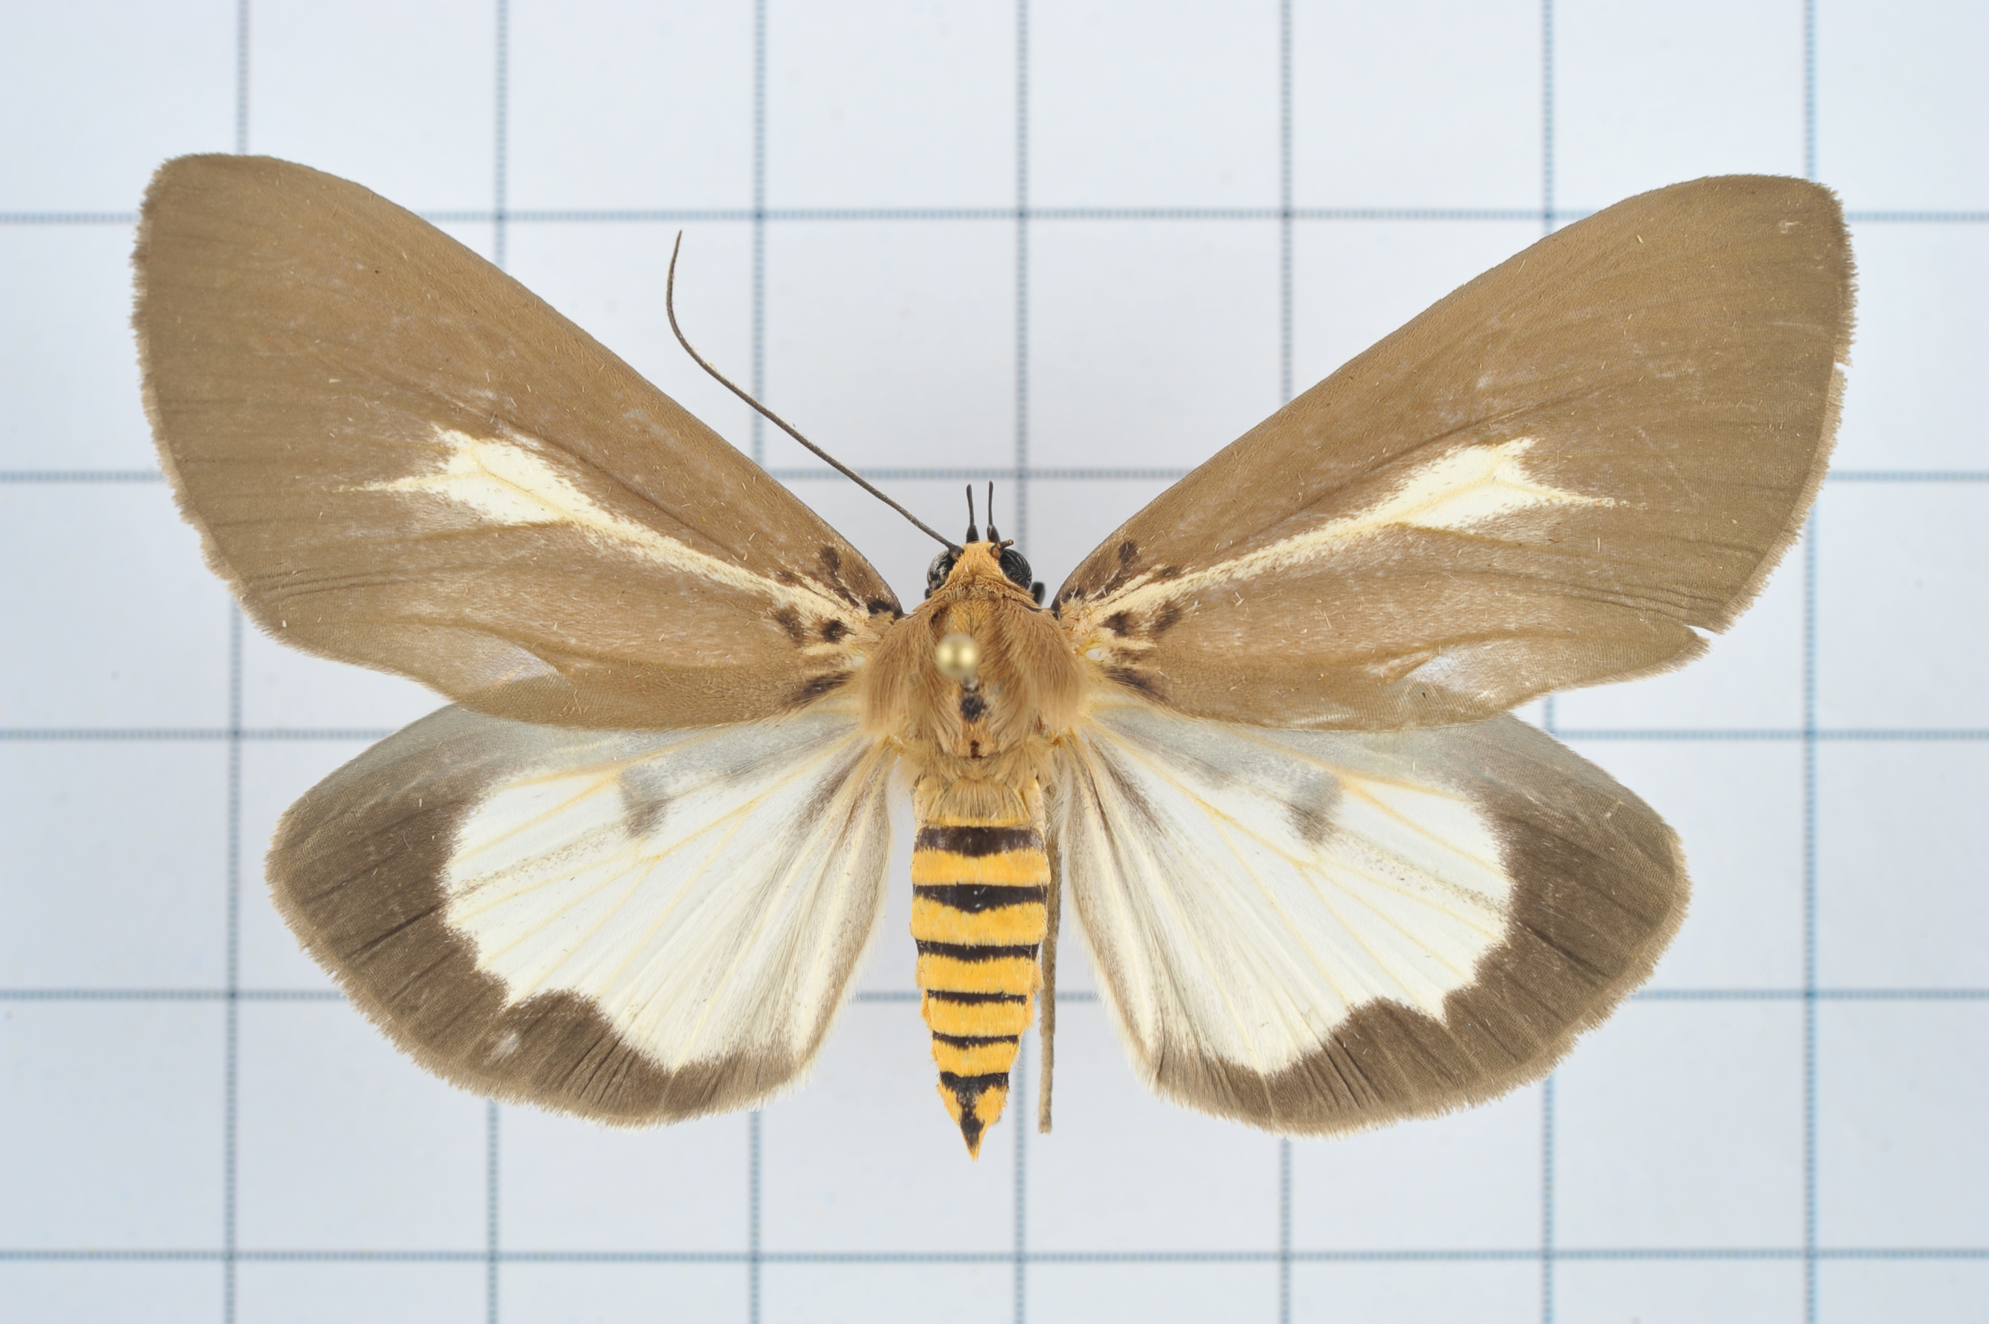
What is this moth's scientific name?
Asota heliconia zebrina
